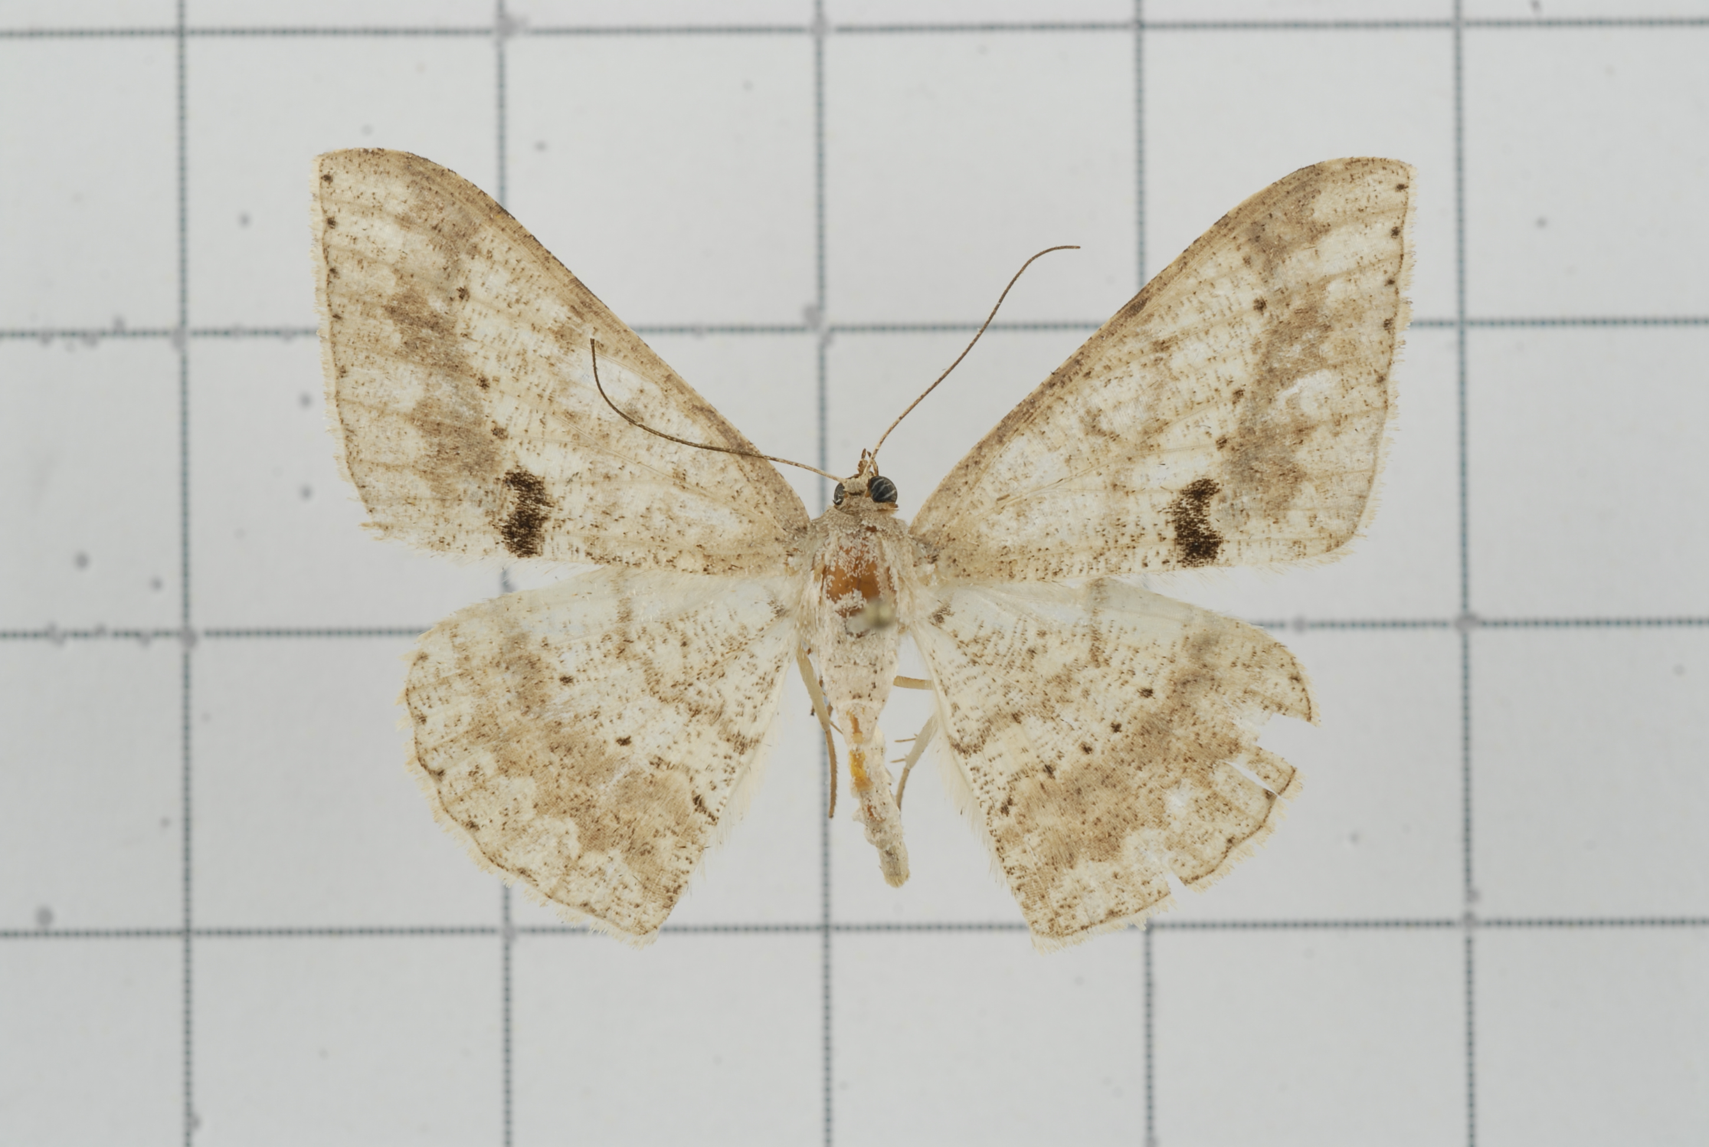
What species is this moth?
Luxiaria mitorrhaphes
